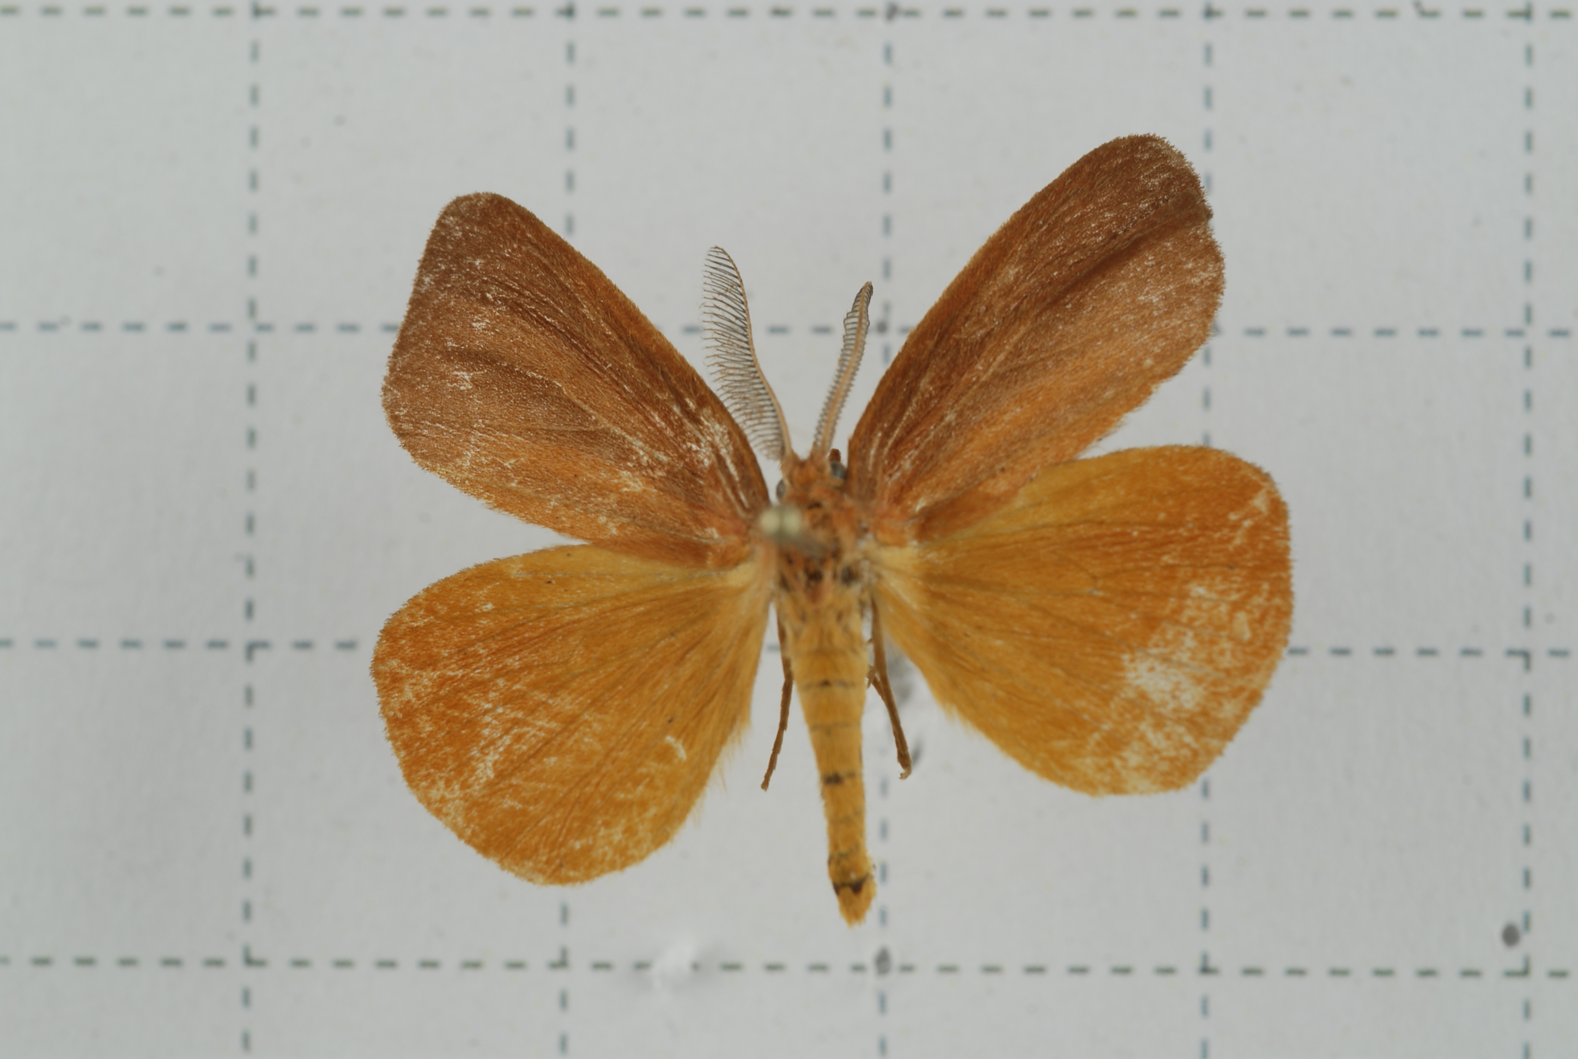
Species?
Pantana substrigosa
